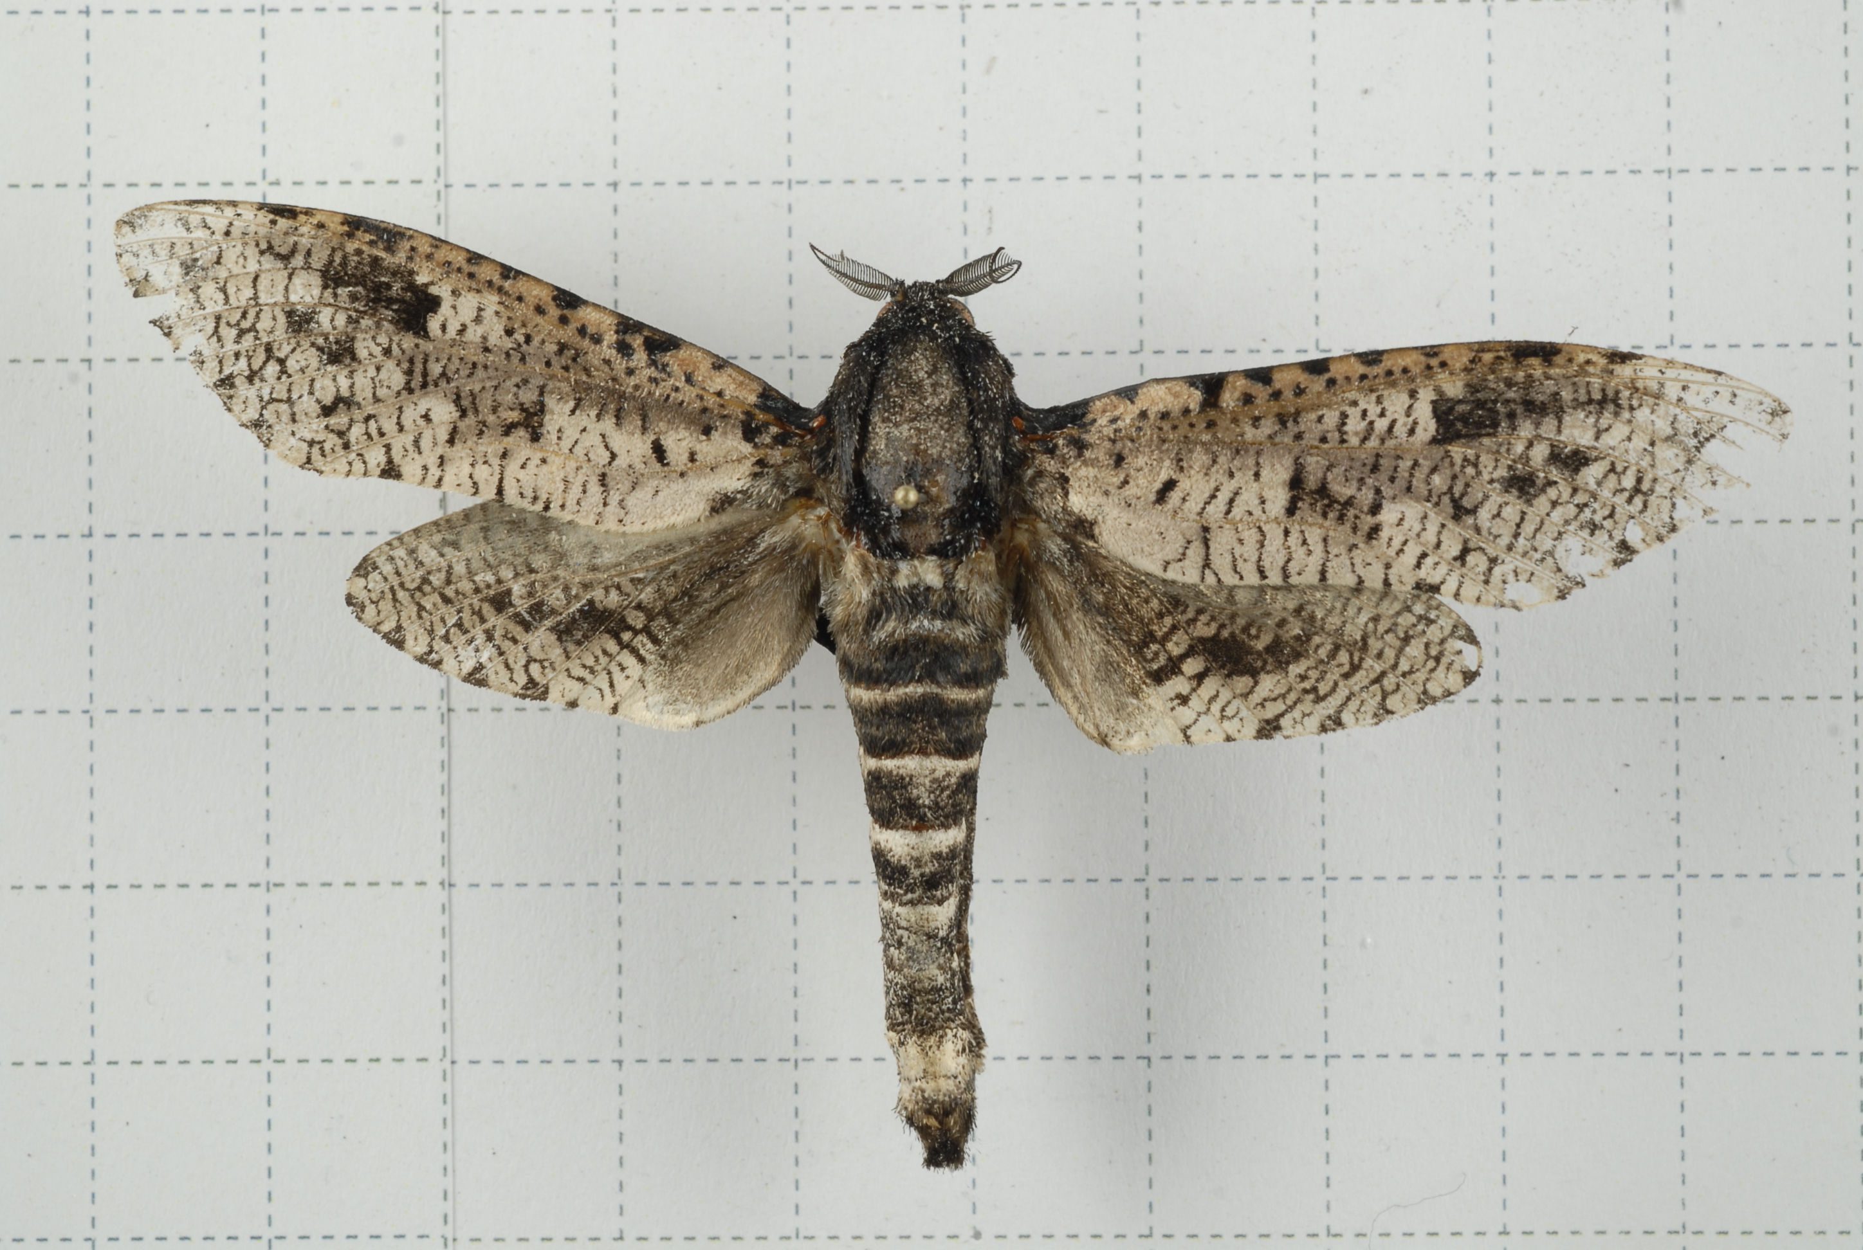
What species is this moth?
Xyleutes strix
